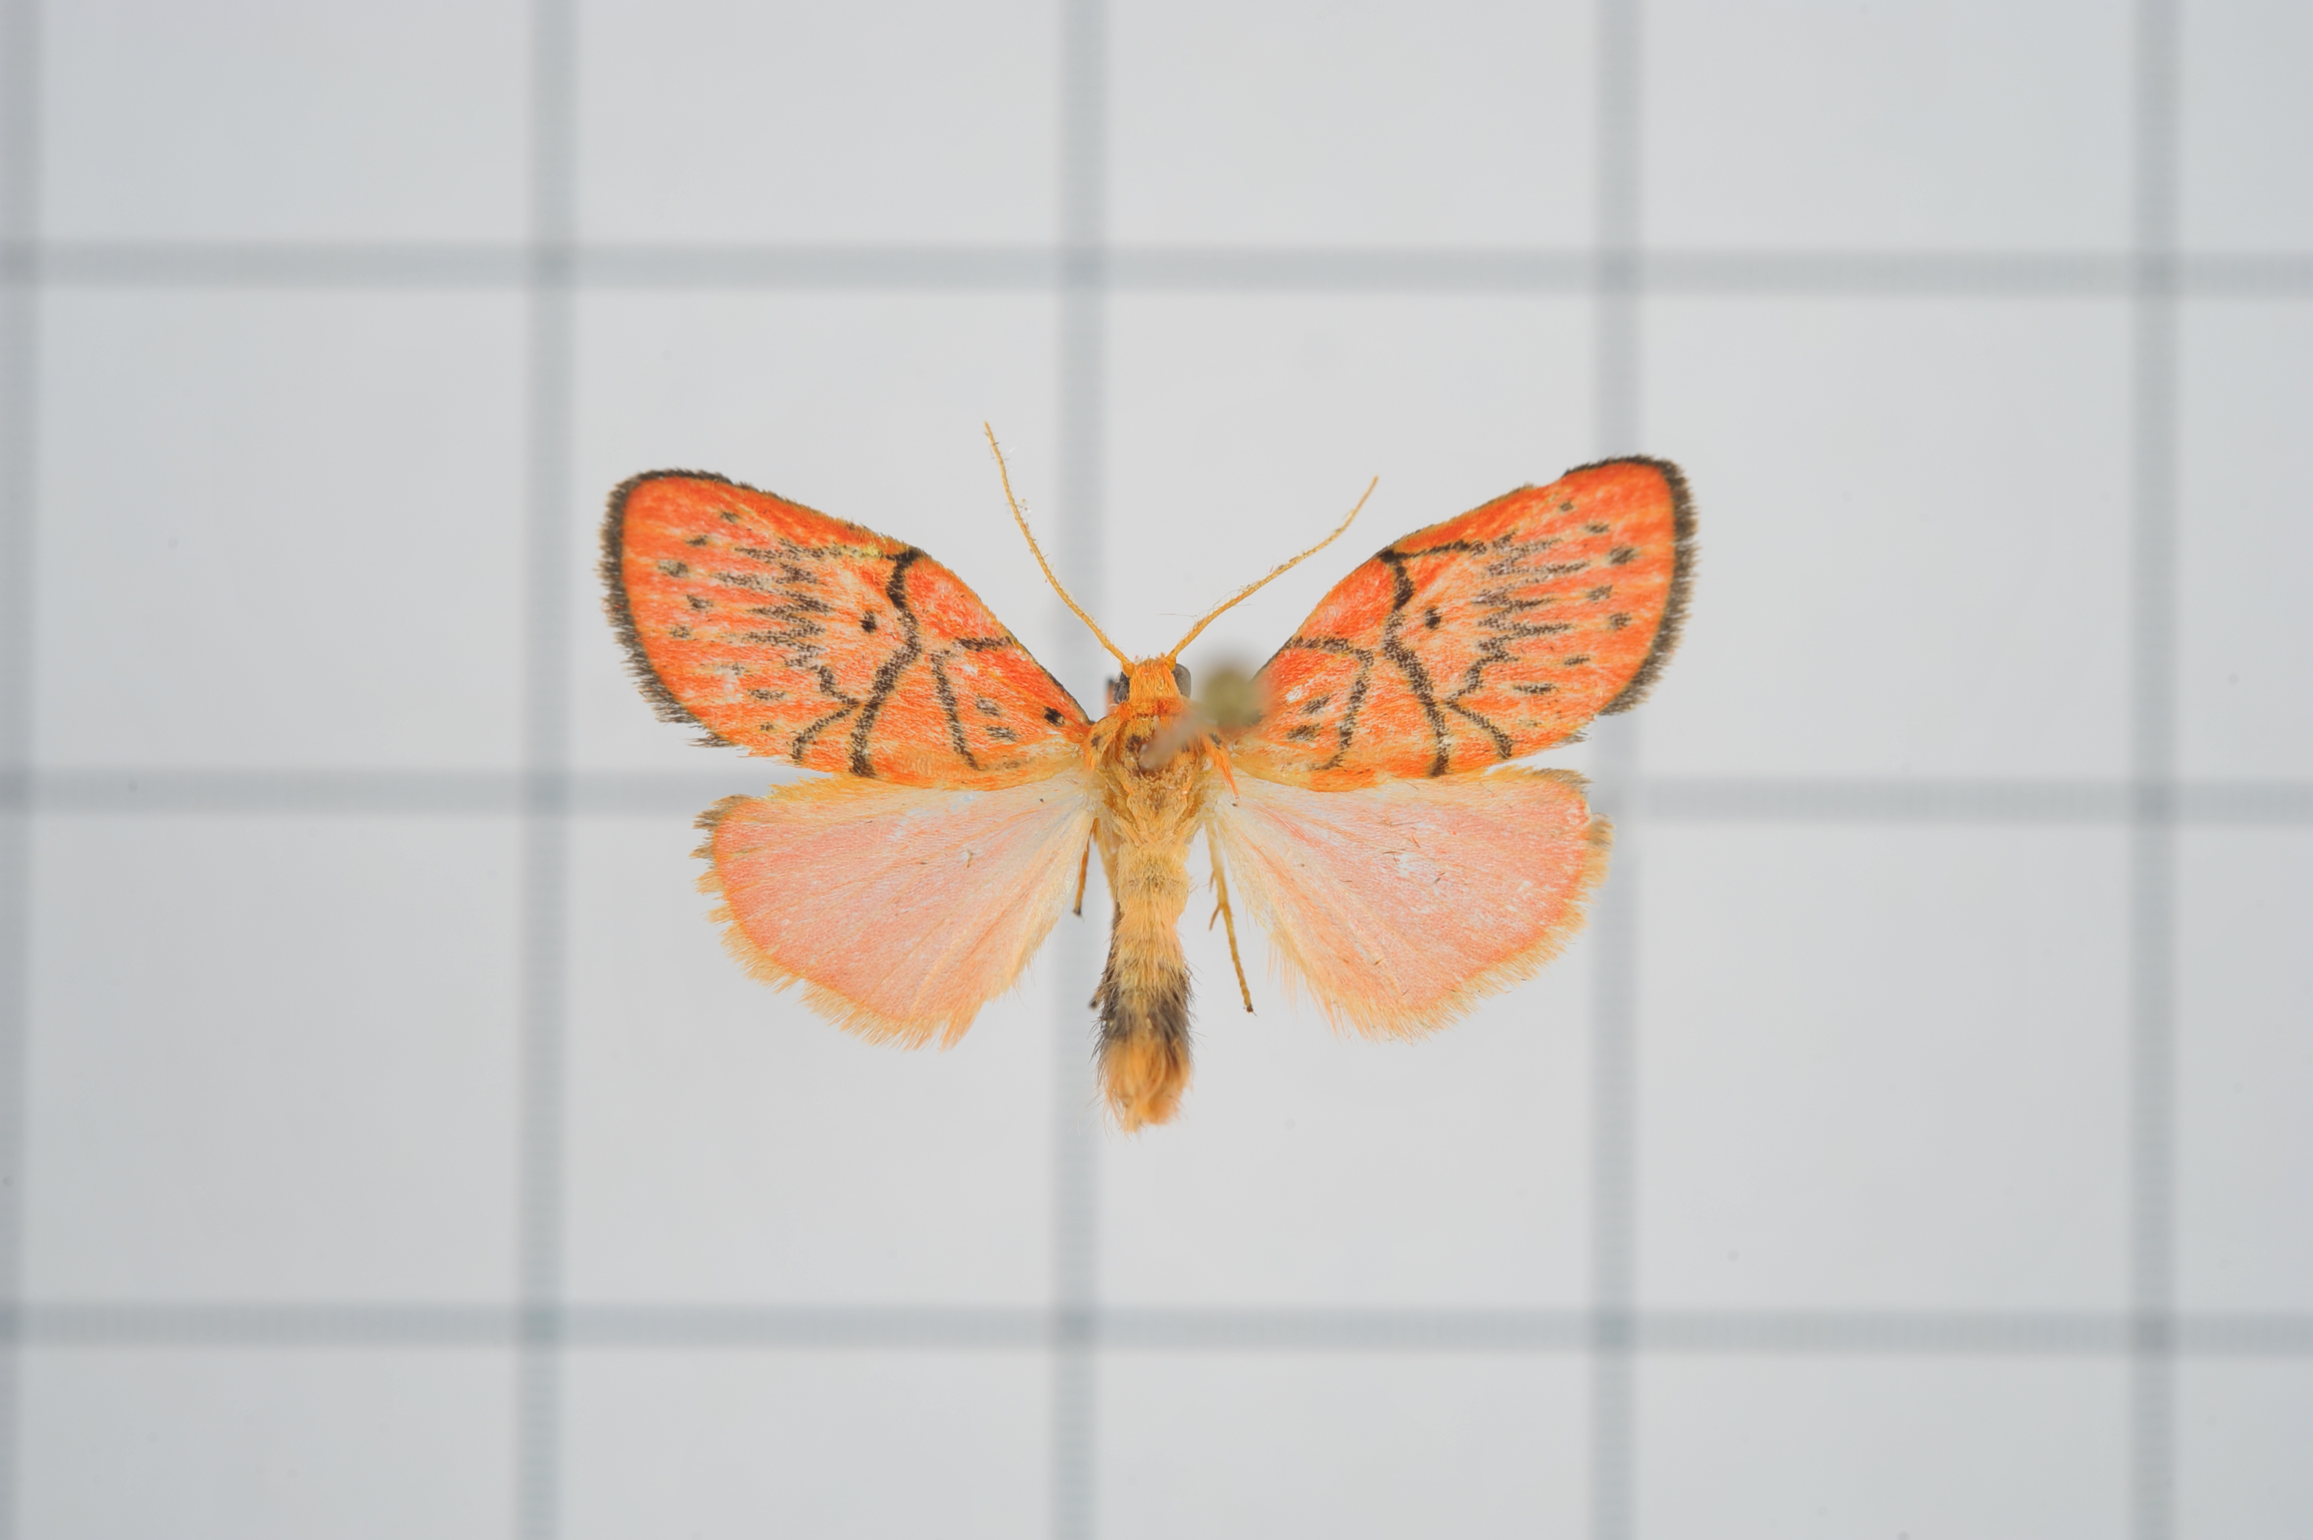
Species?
Aberrasine lichenshihi
